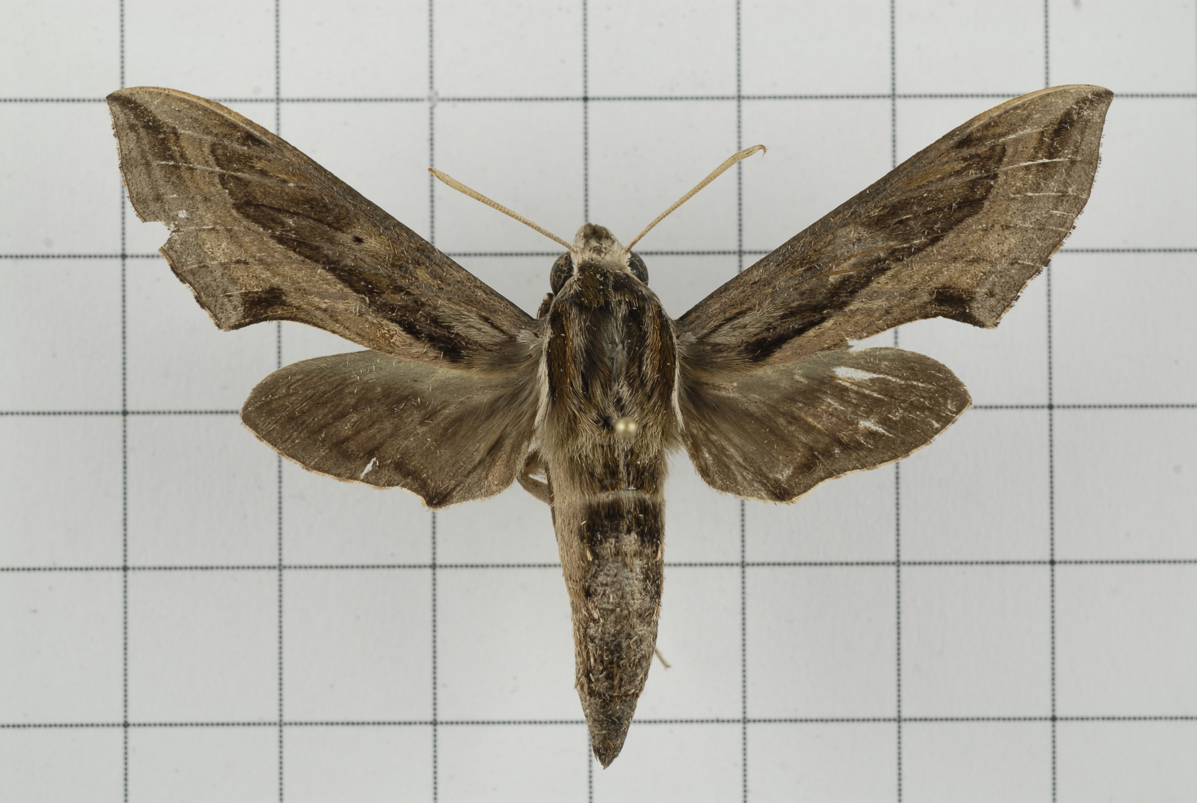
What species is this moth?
Hippotion velox
